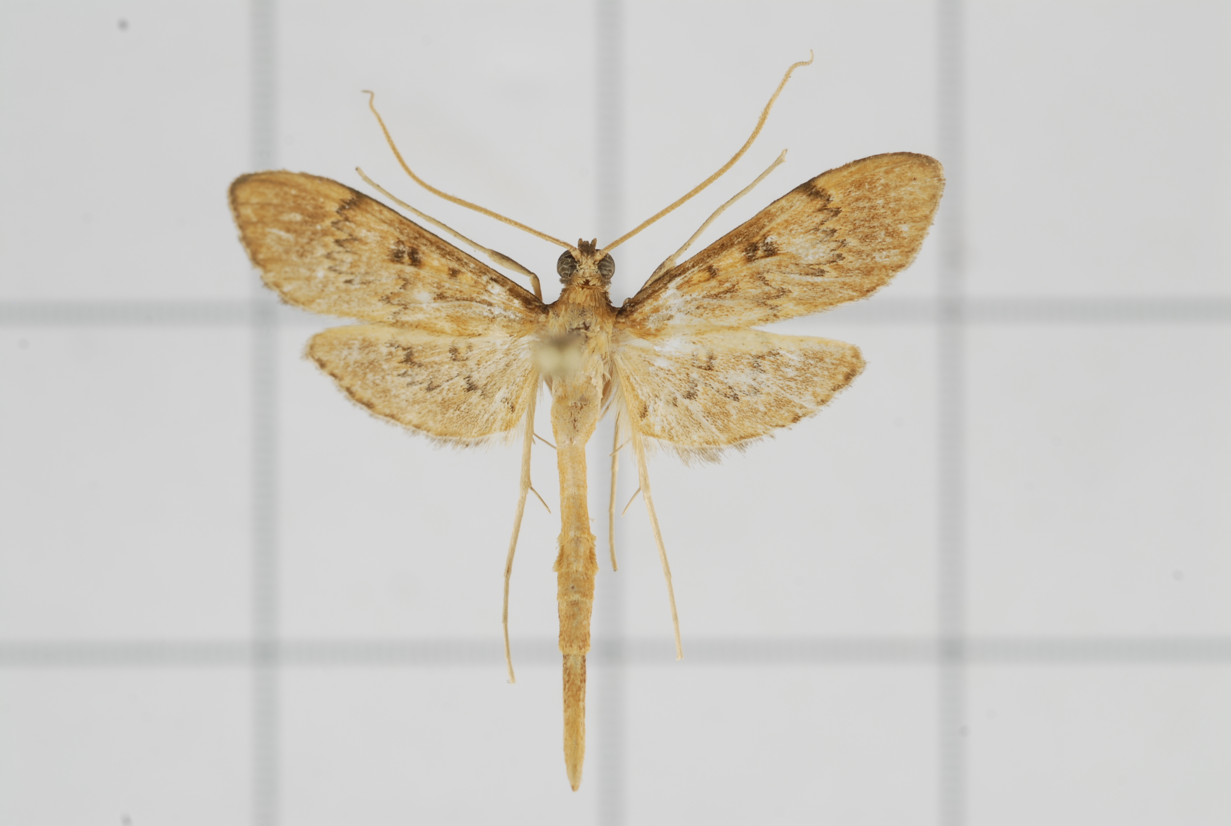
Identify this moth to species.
Tatobotys janapalis
